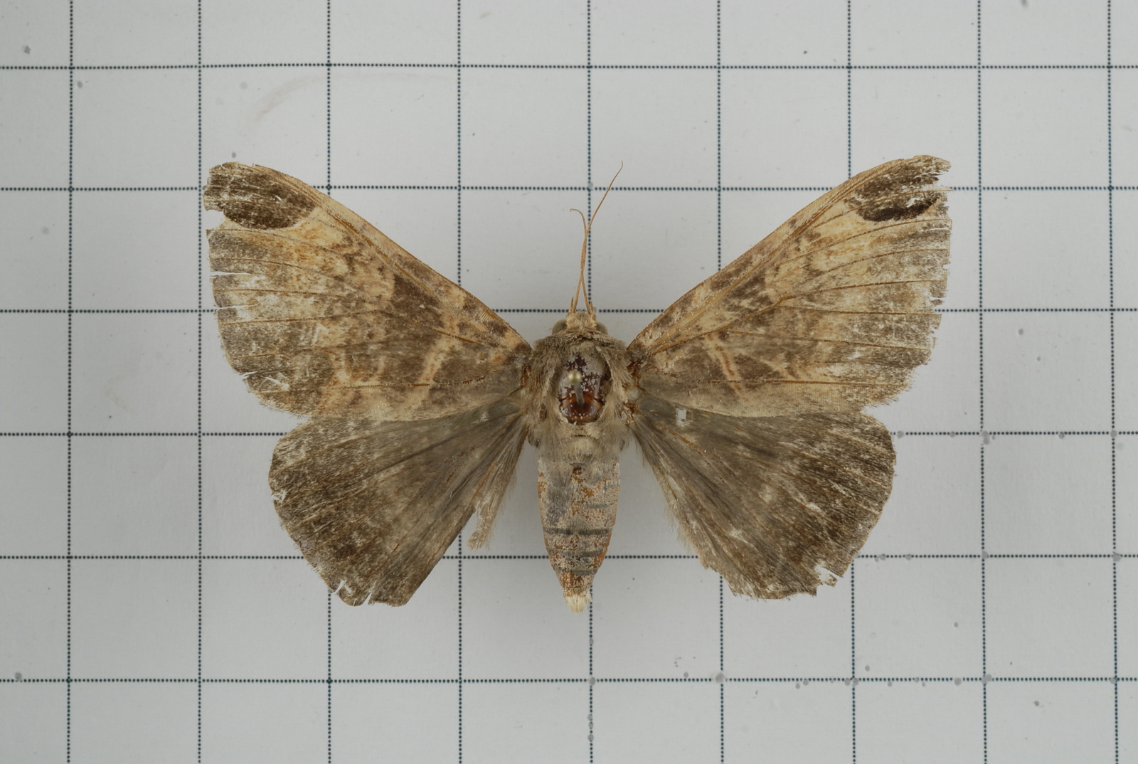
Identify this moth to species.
Pindara illibata
